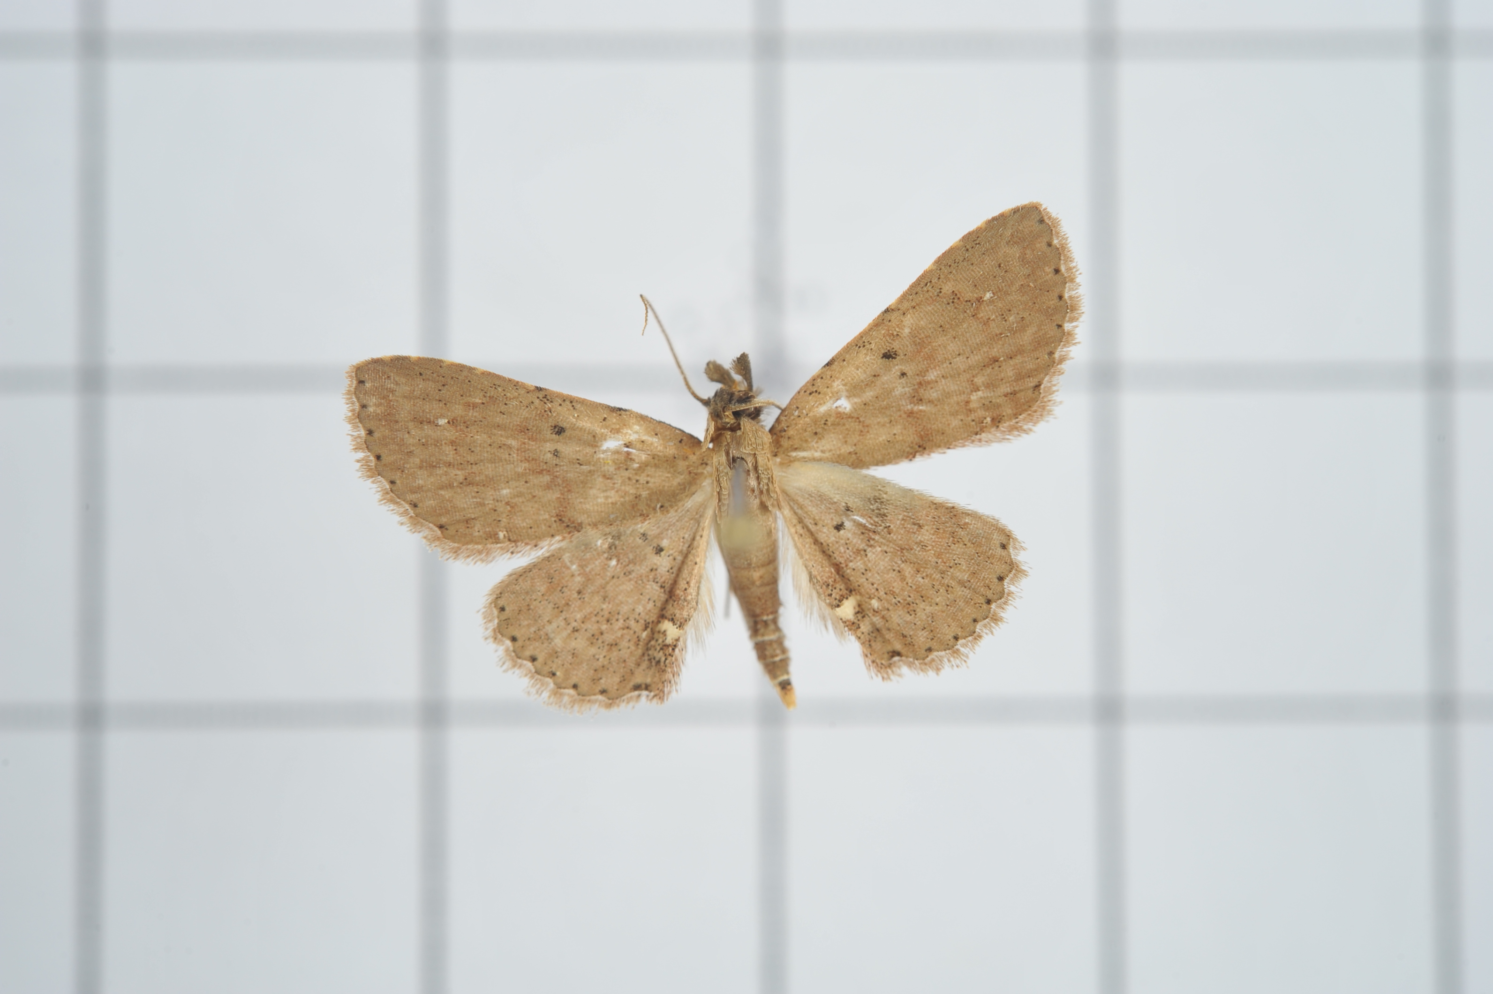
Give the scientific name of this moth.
Nechesia albodentata
